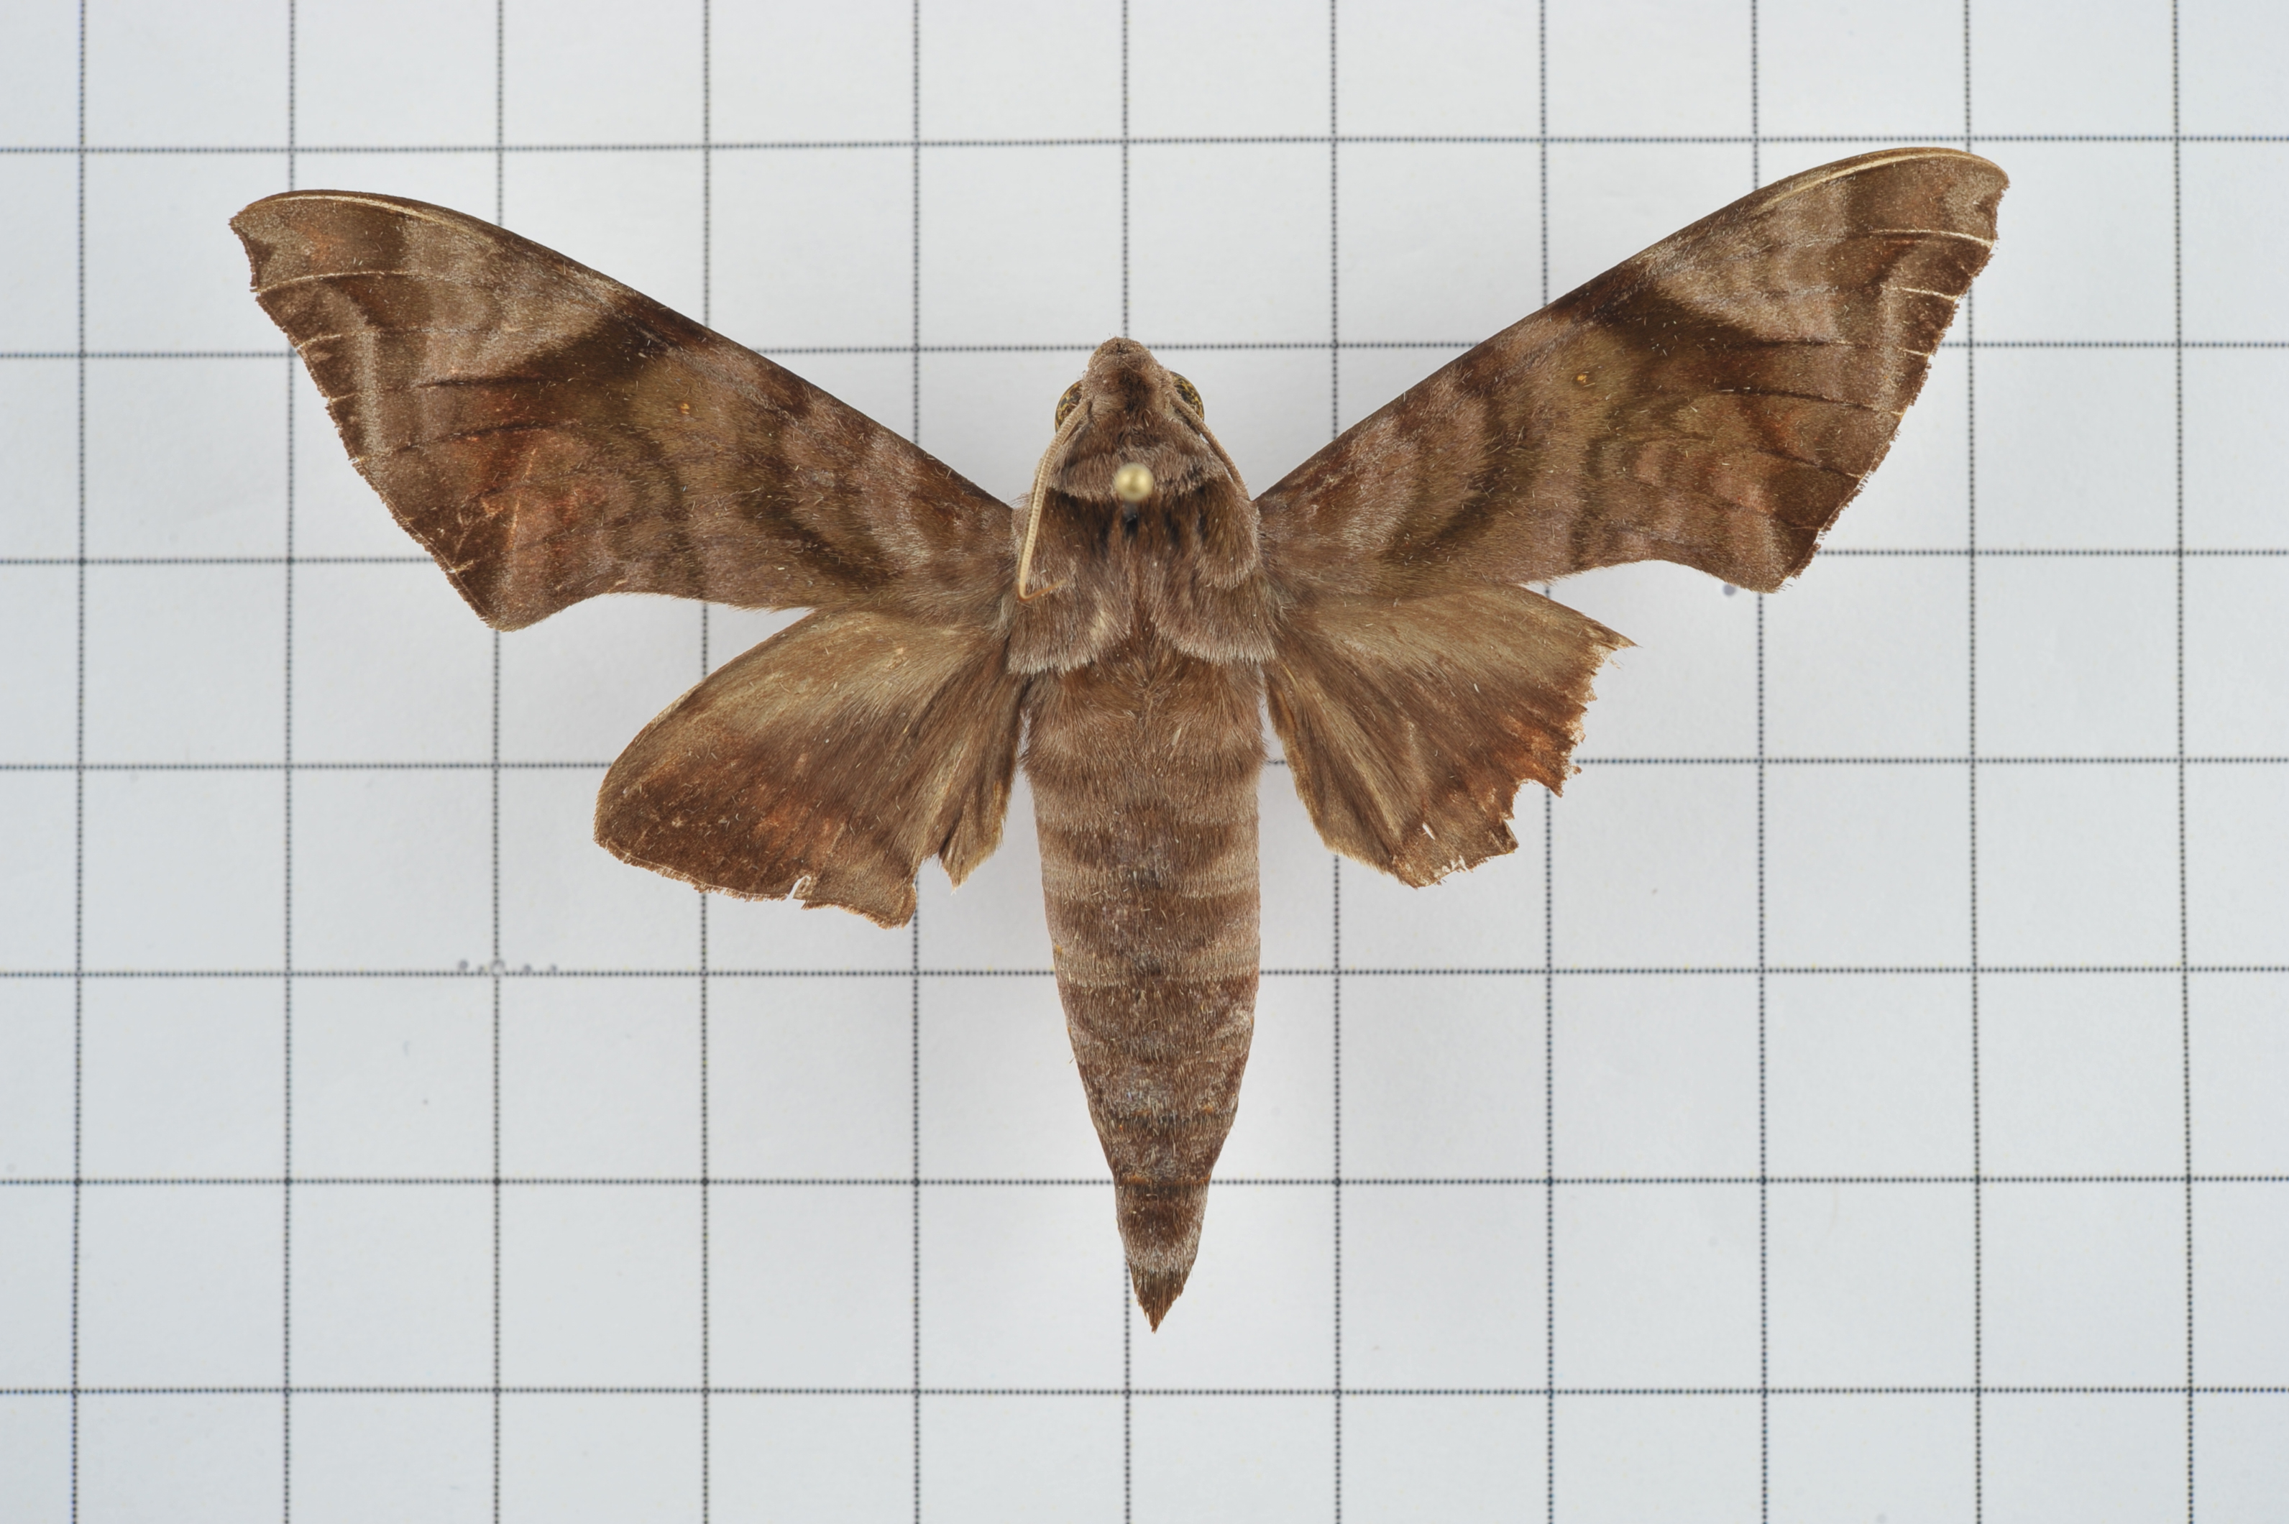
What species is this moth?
Acosmeryx castanea
